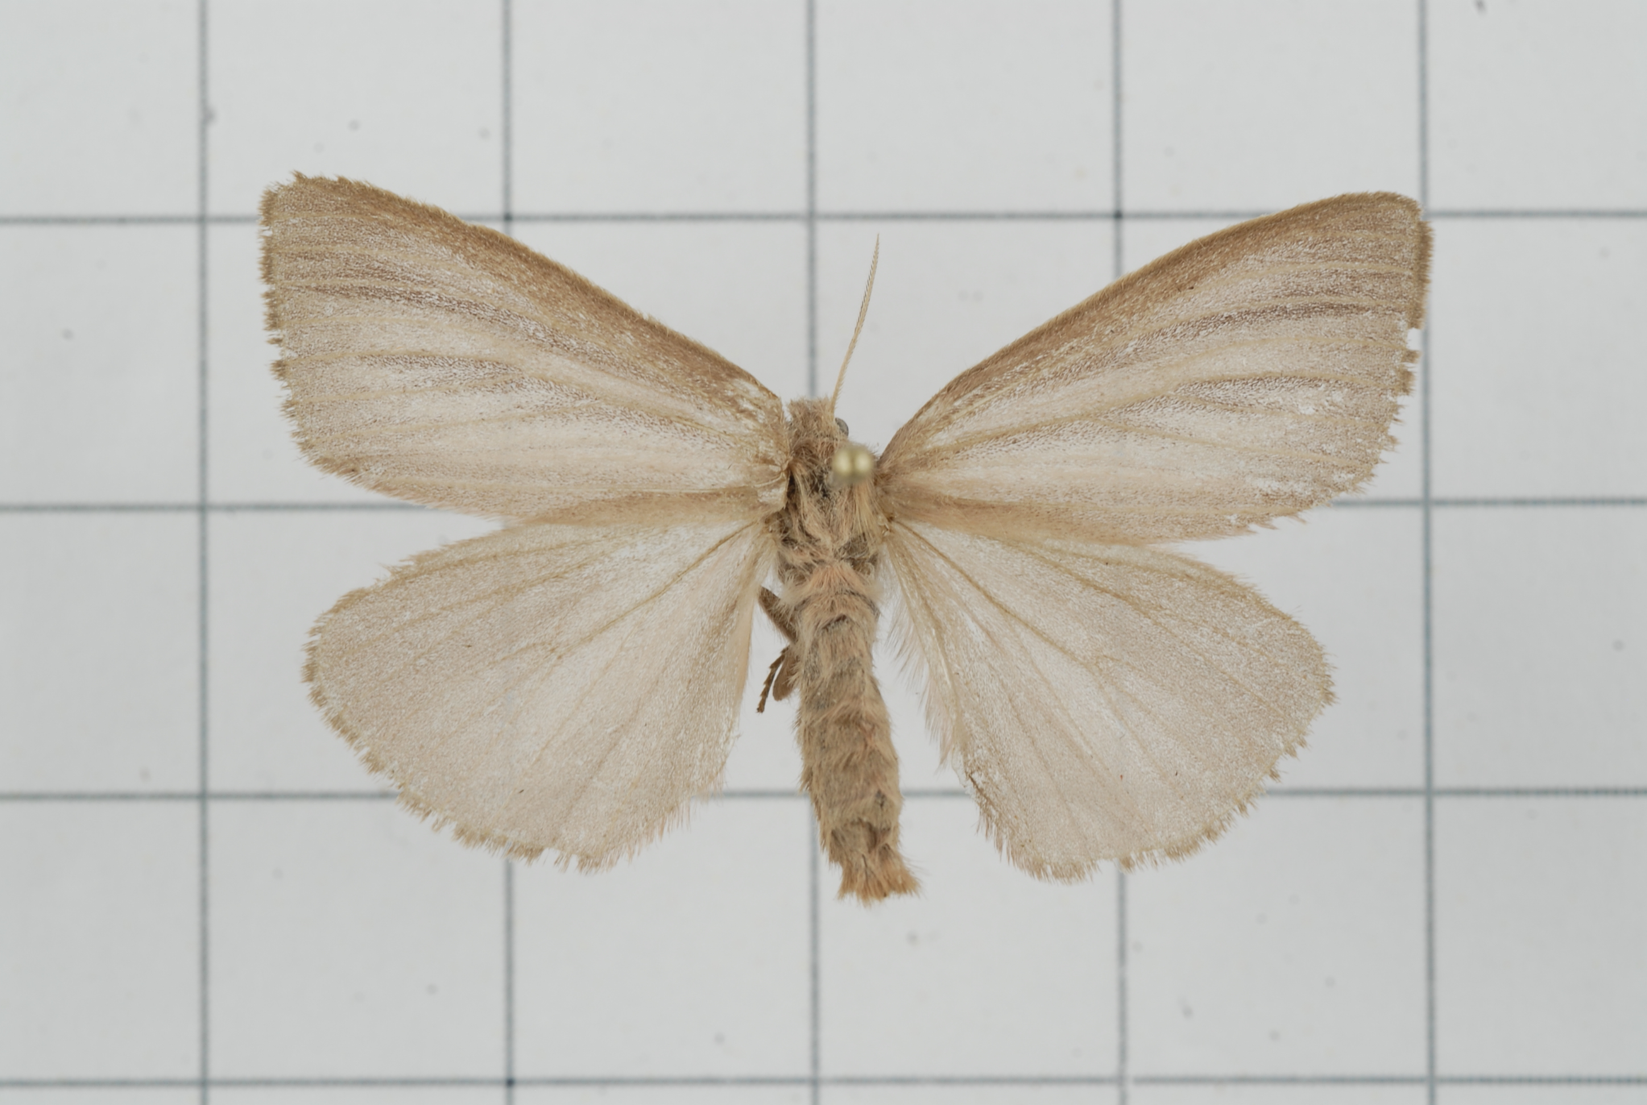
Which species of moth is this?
Pantana substrigosa
